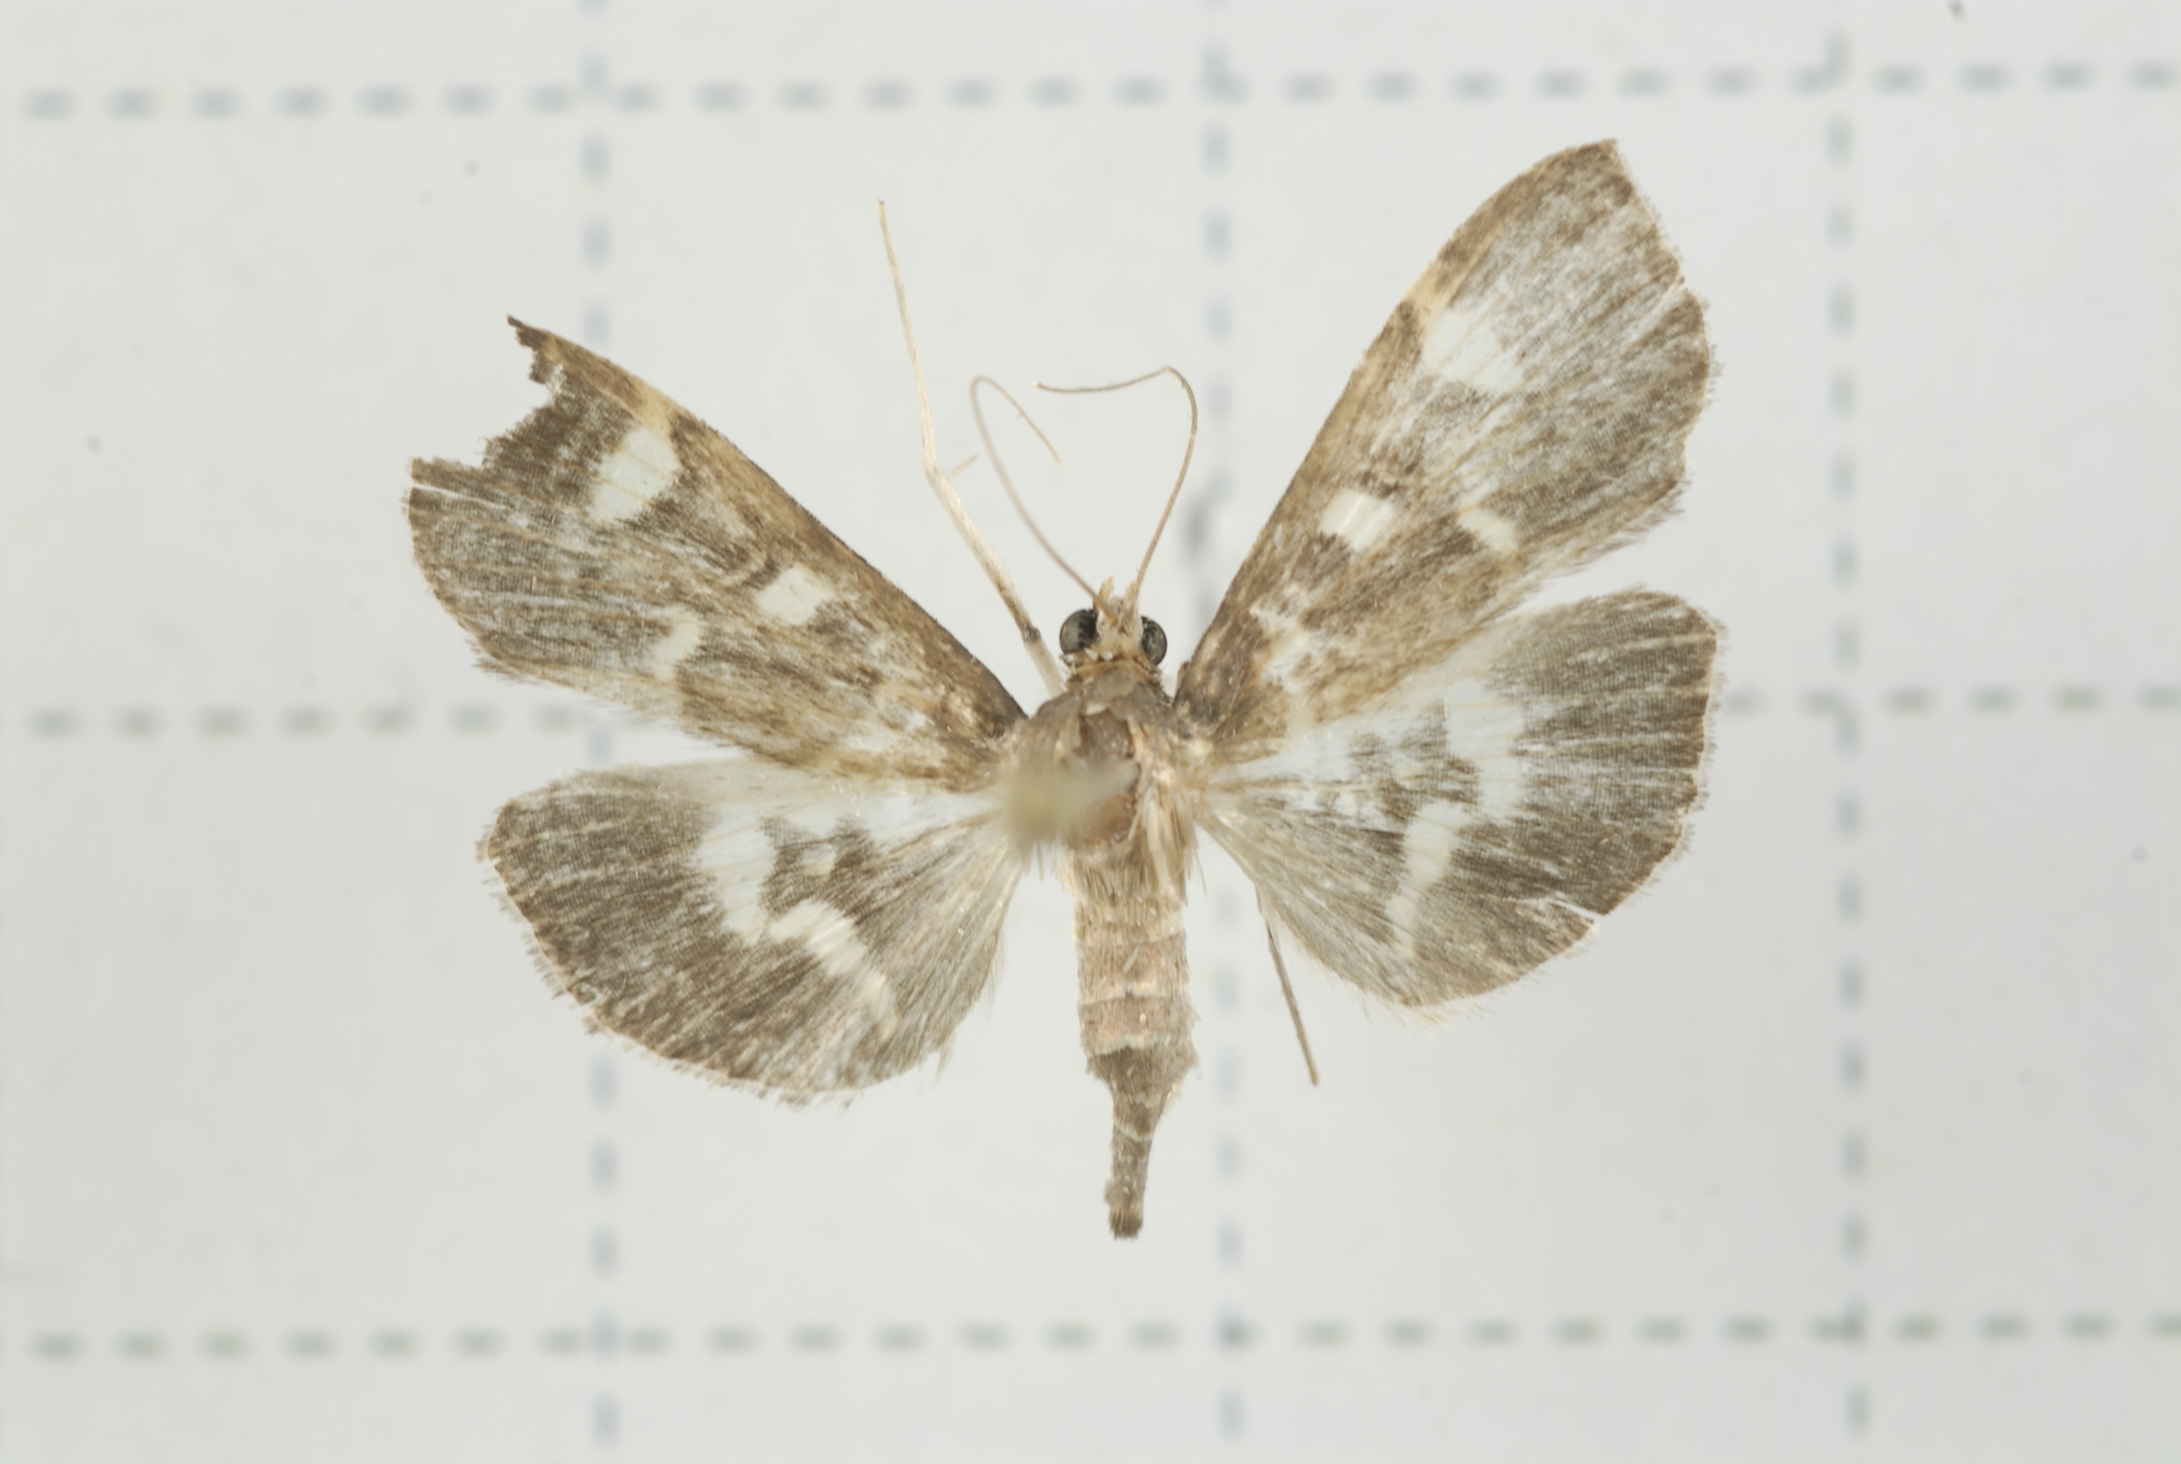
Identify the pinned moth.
Herpetogramma luctuosalis
